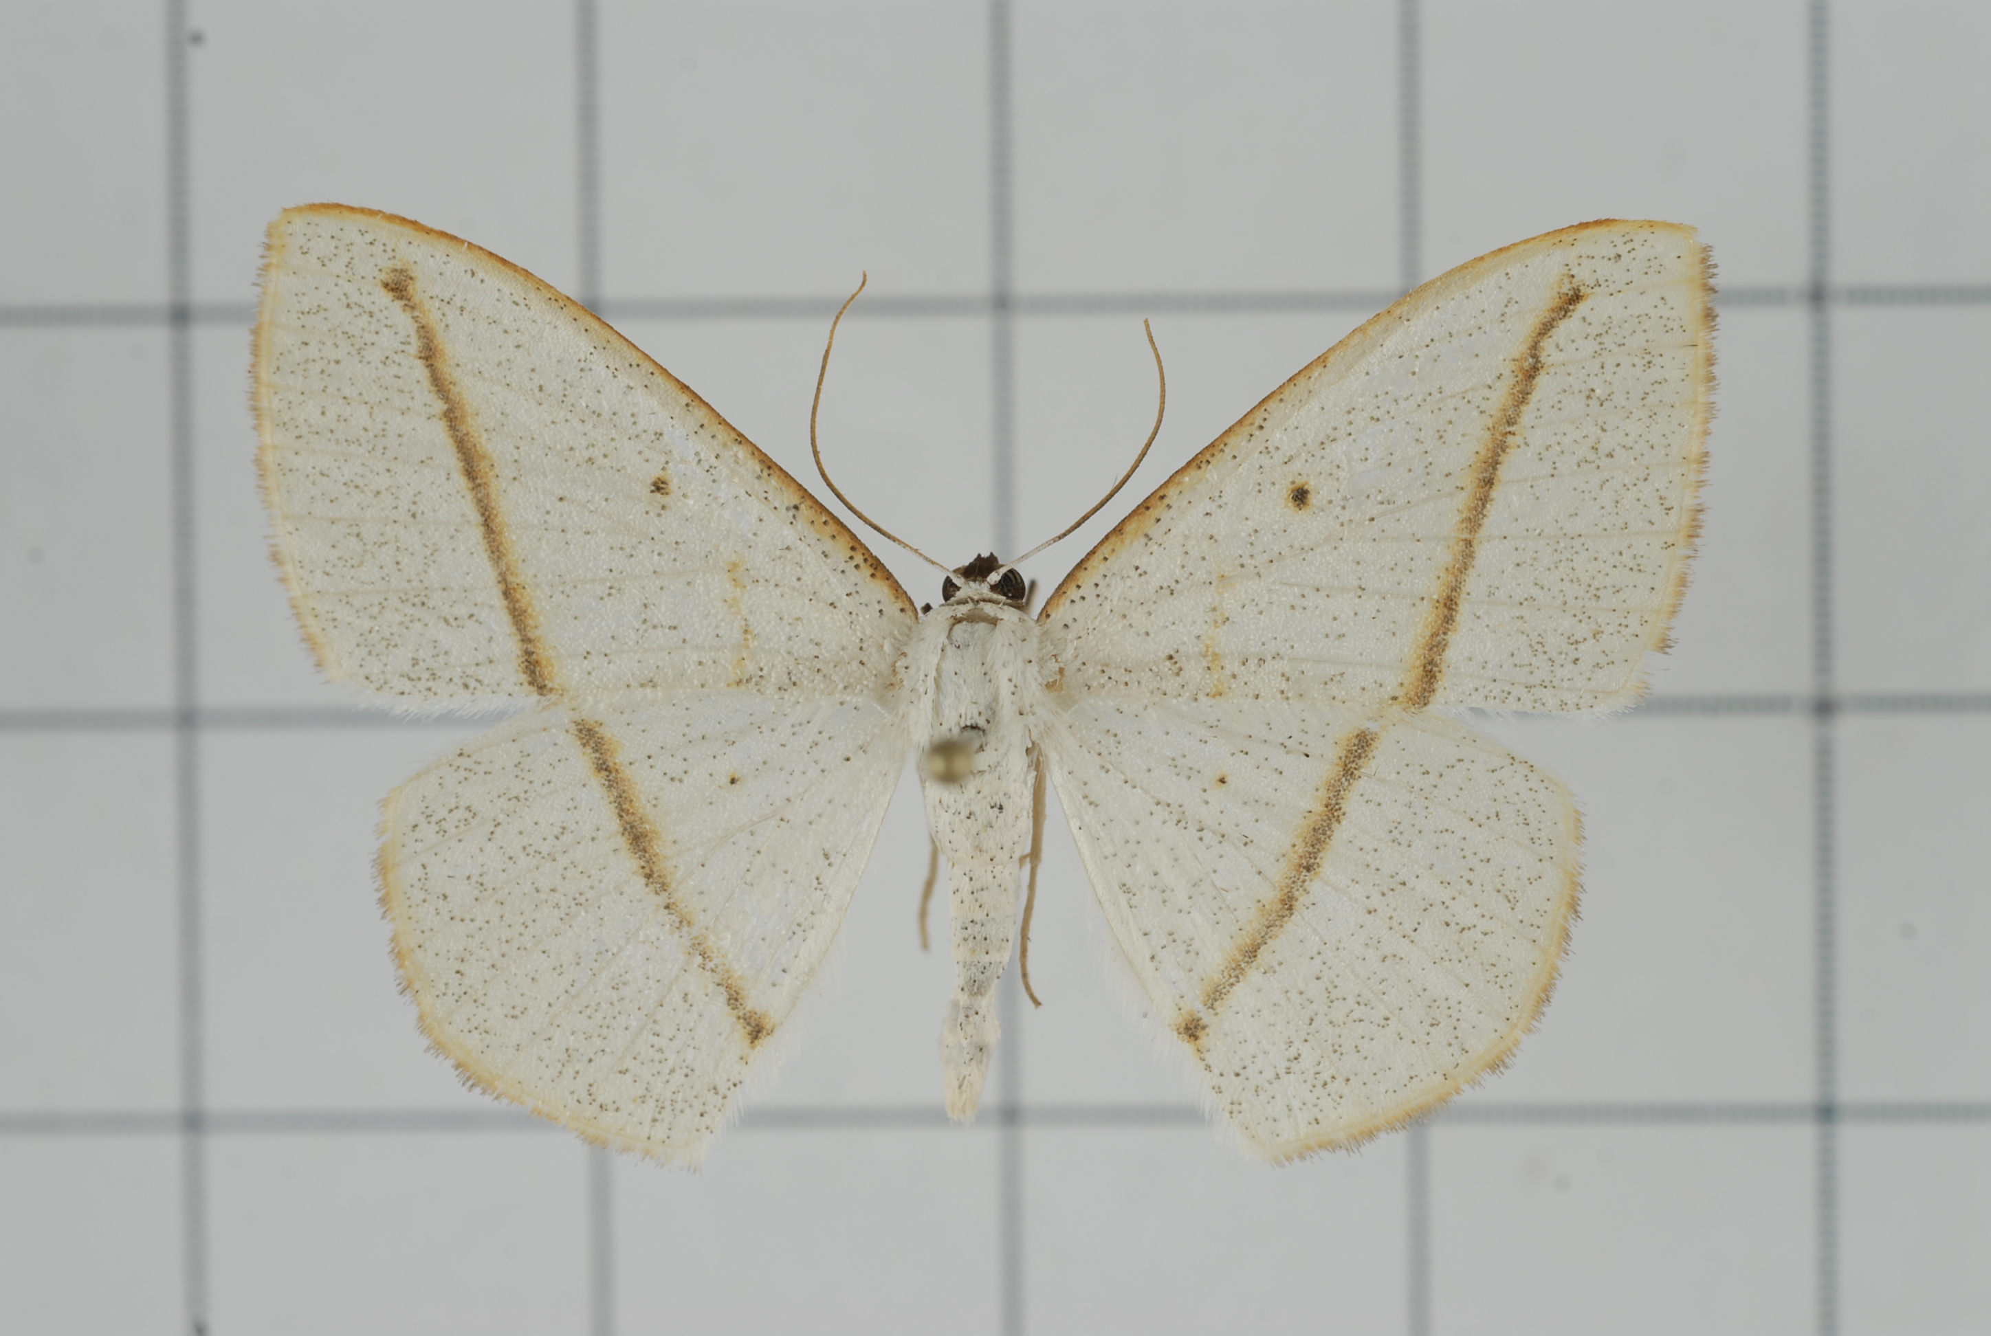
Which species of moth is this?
Lomographa inamata
